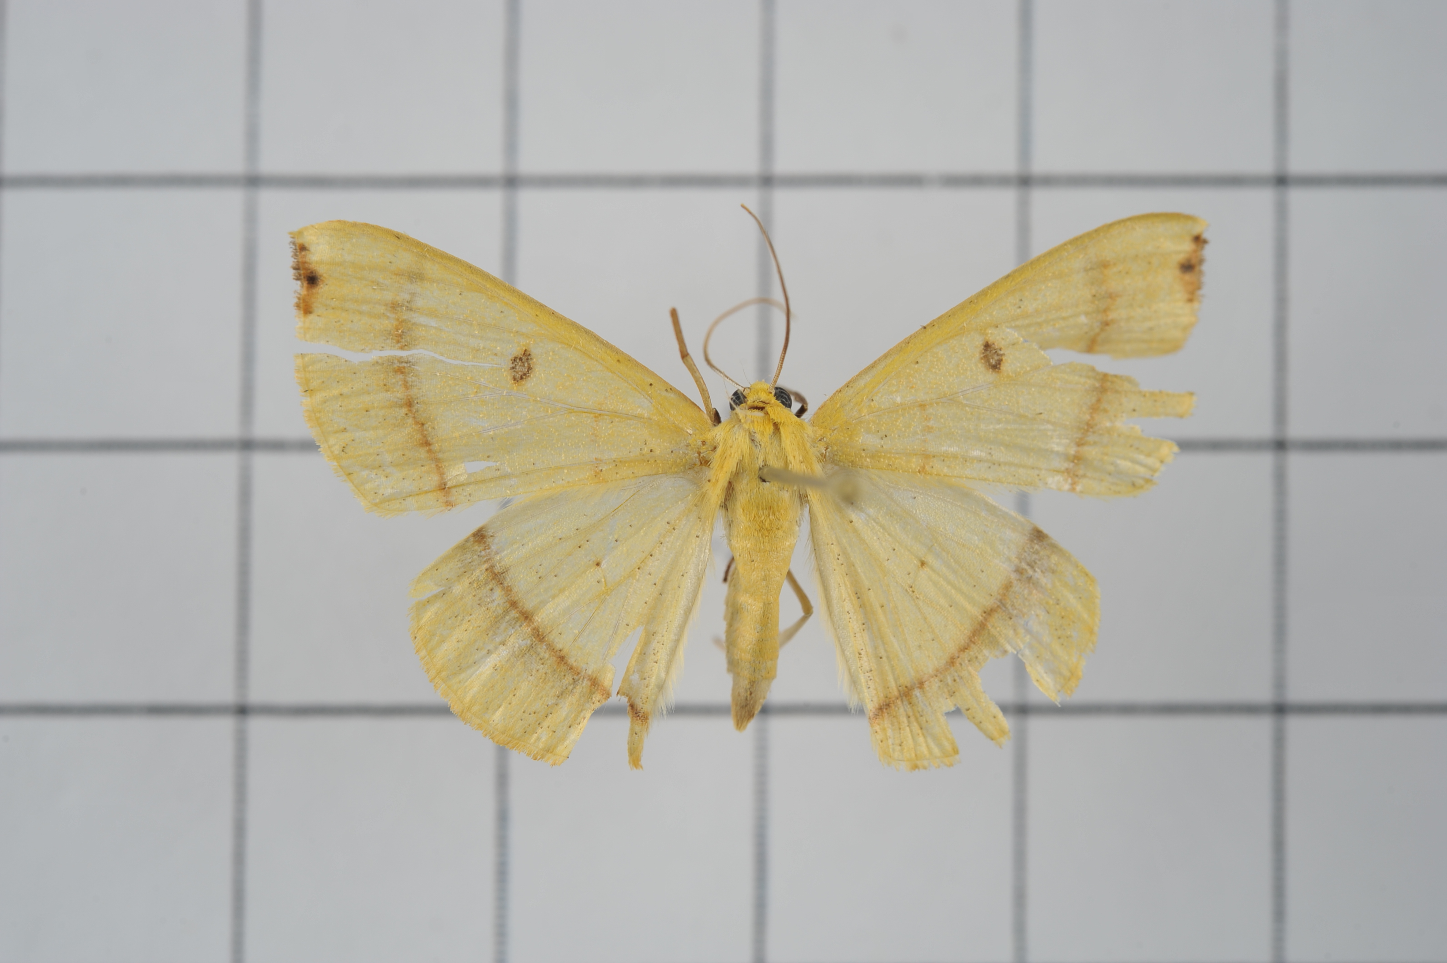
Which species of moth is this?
Eilicrinia flava
